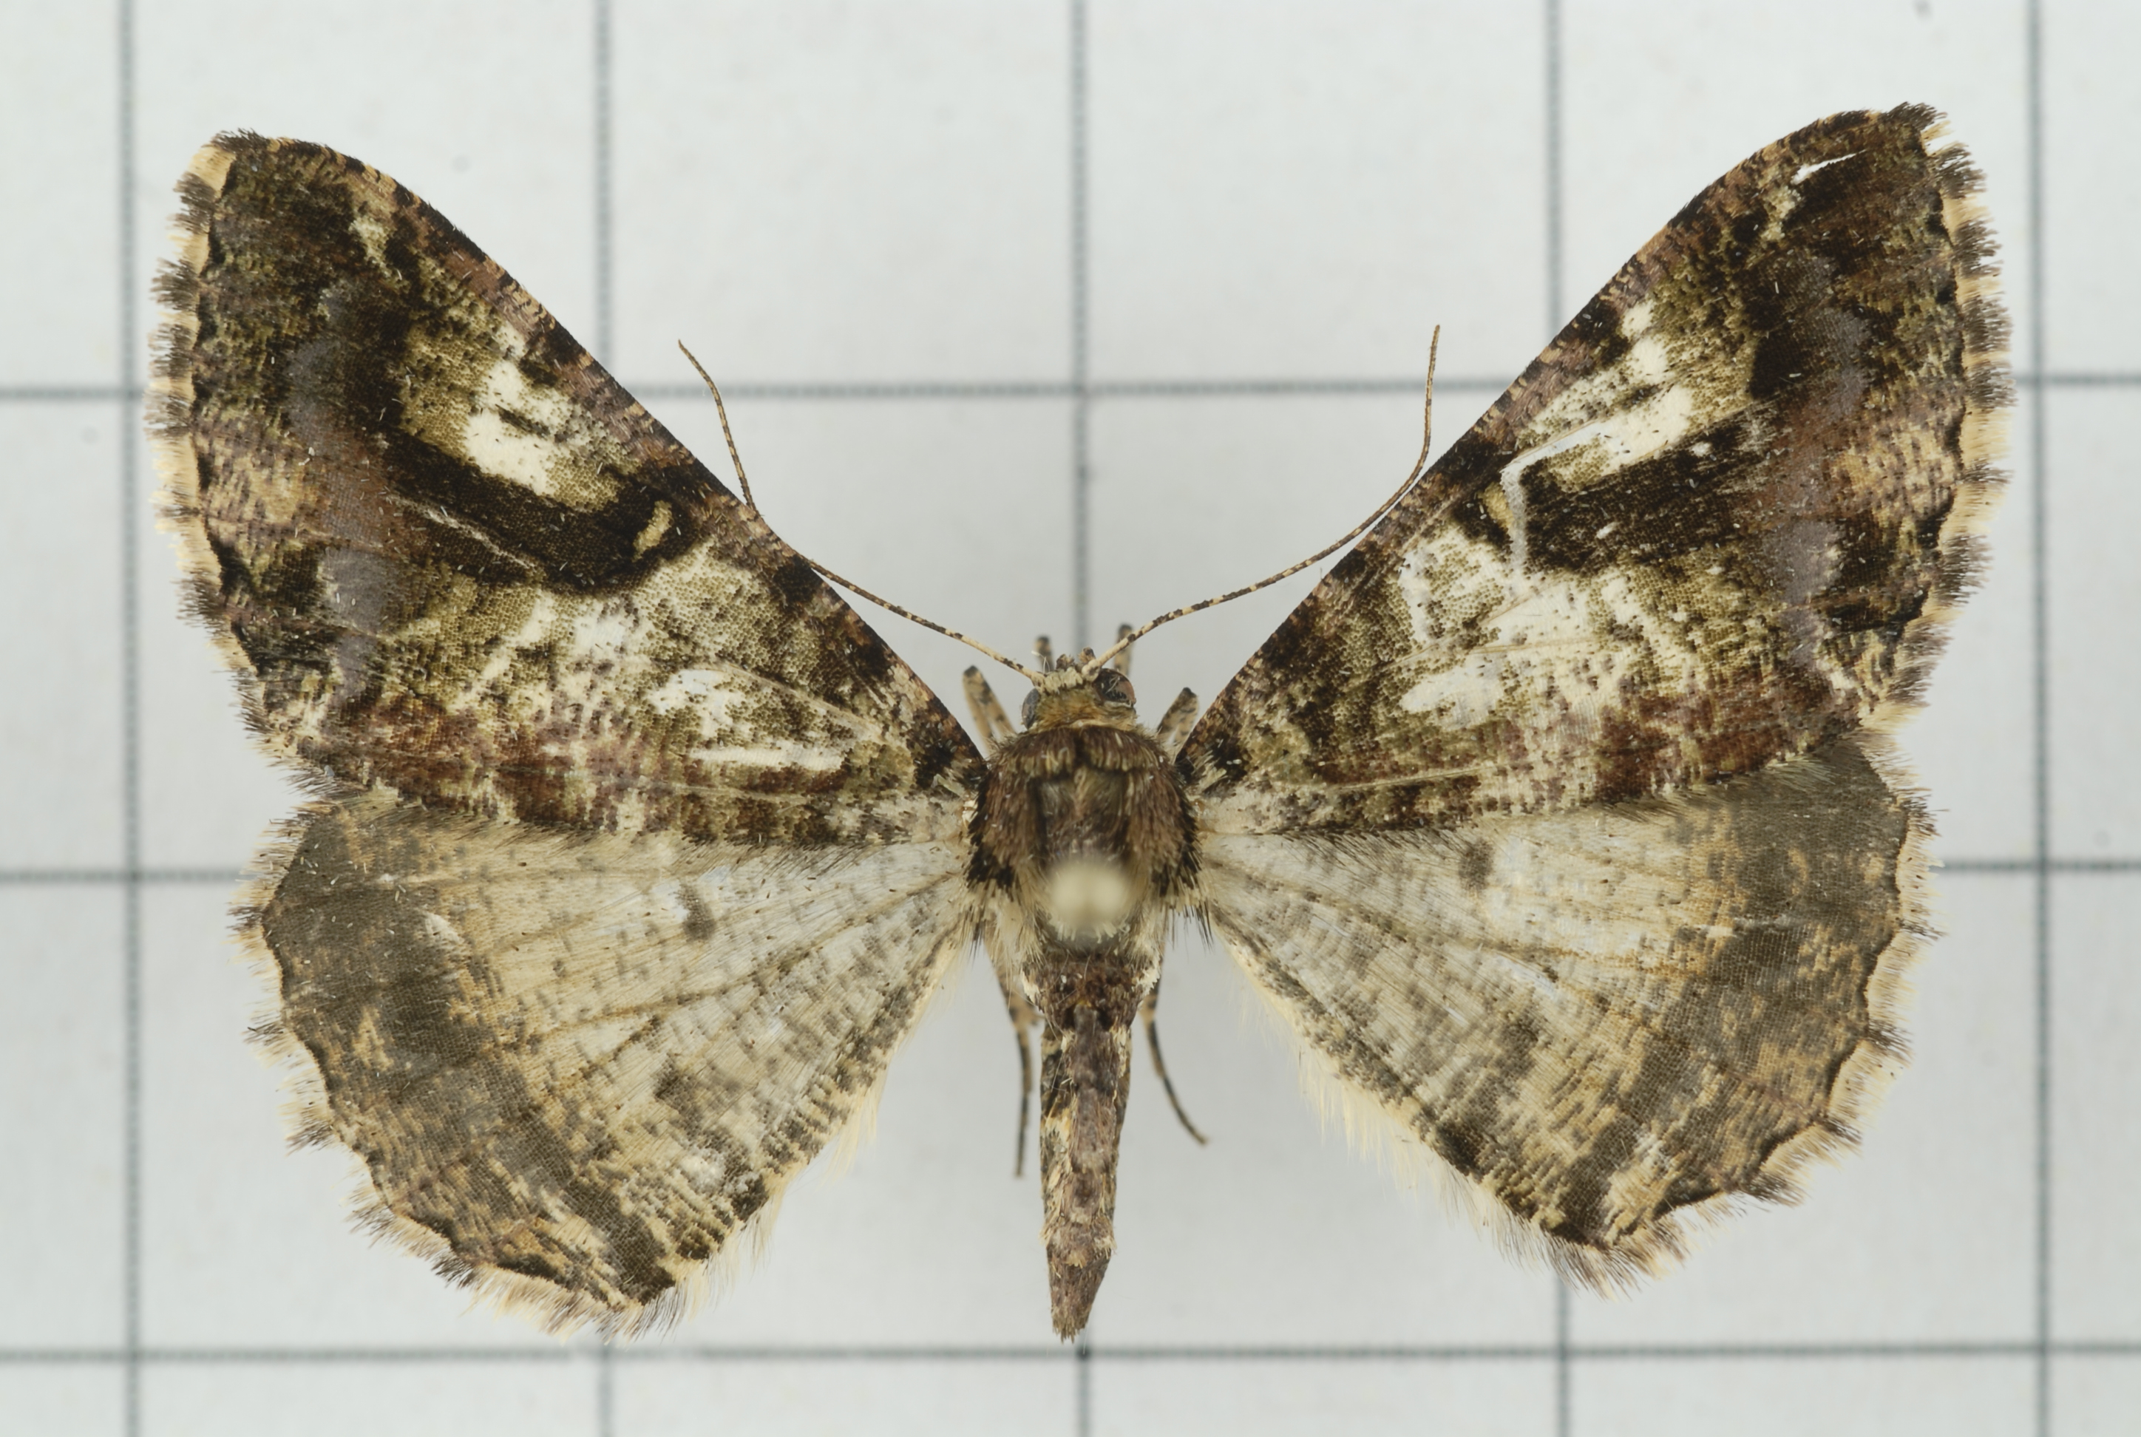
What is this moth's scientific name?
Gasterocome pannosaria orta
